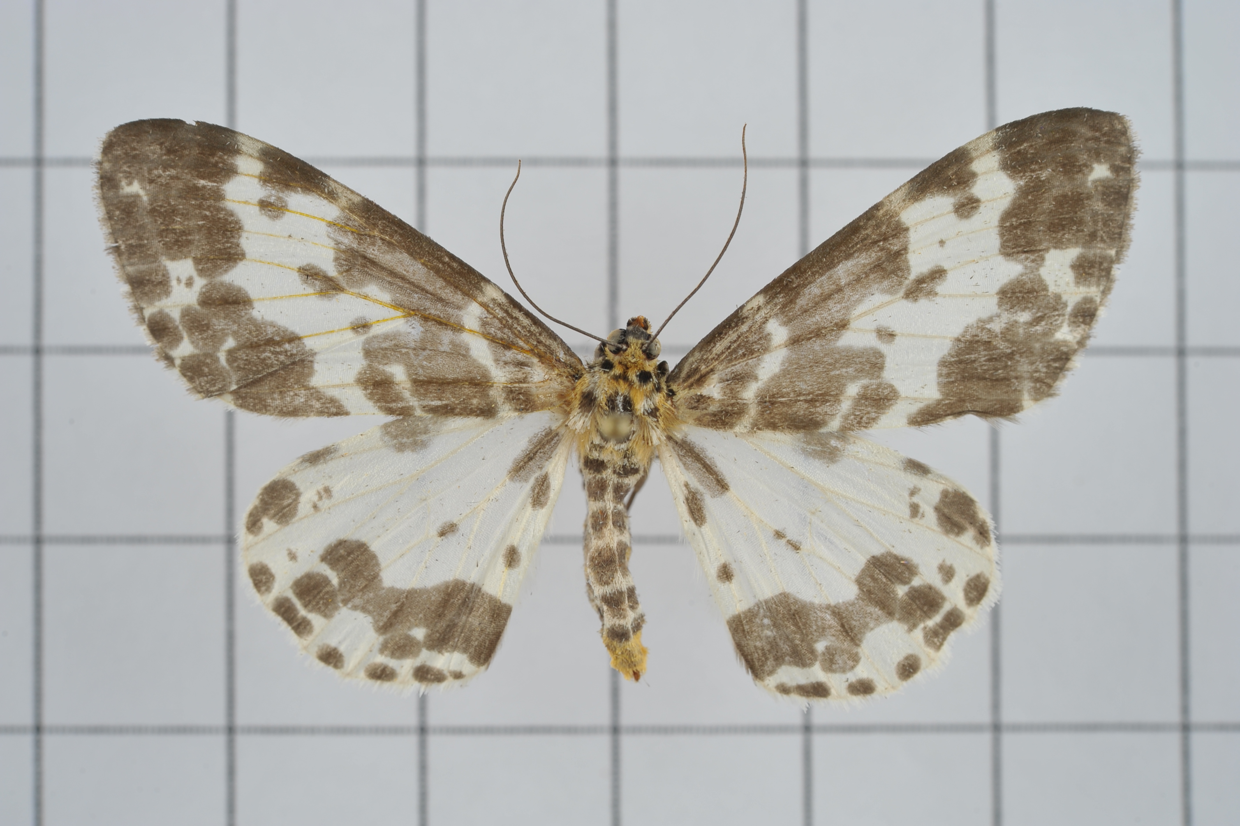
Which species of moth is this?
Pogonopygia pavida pavida
